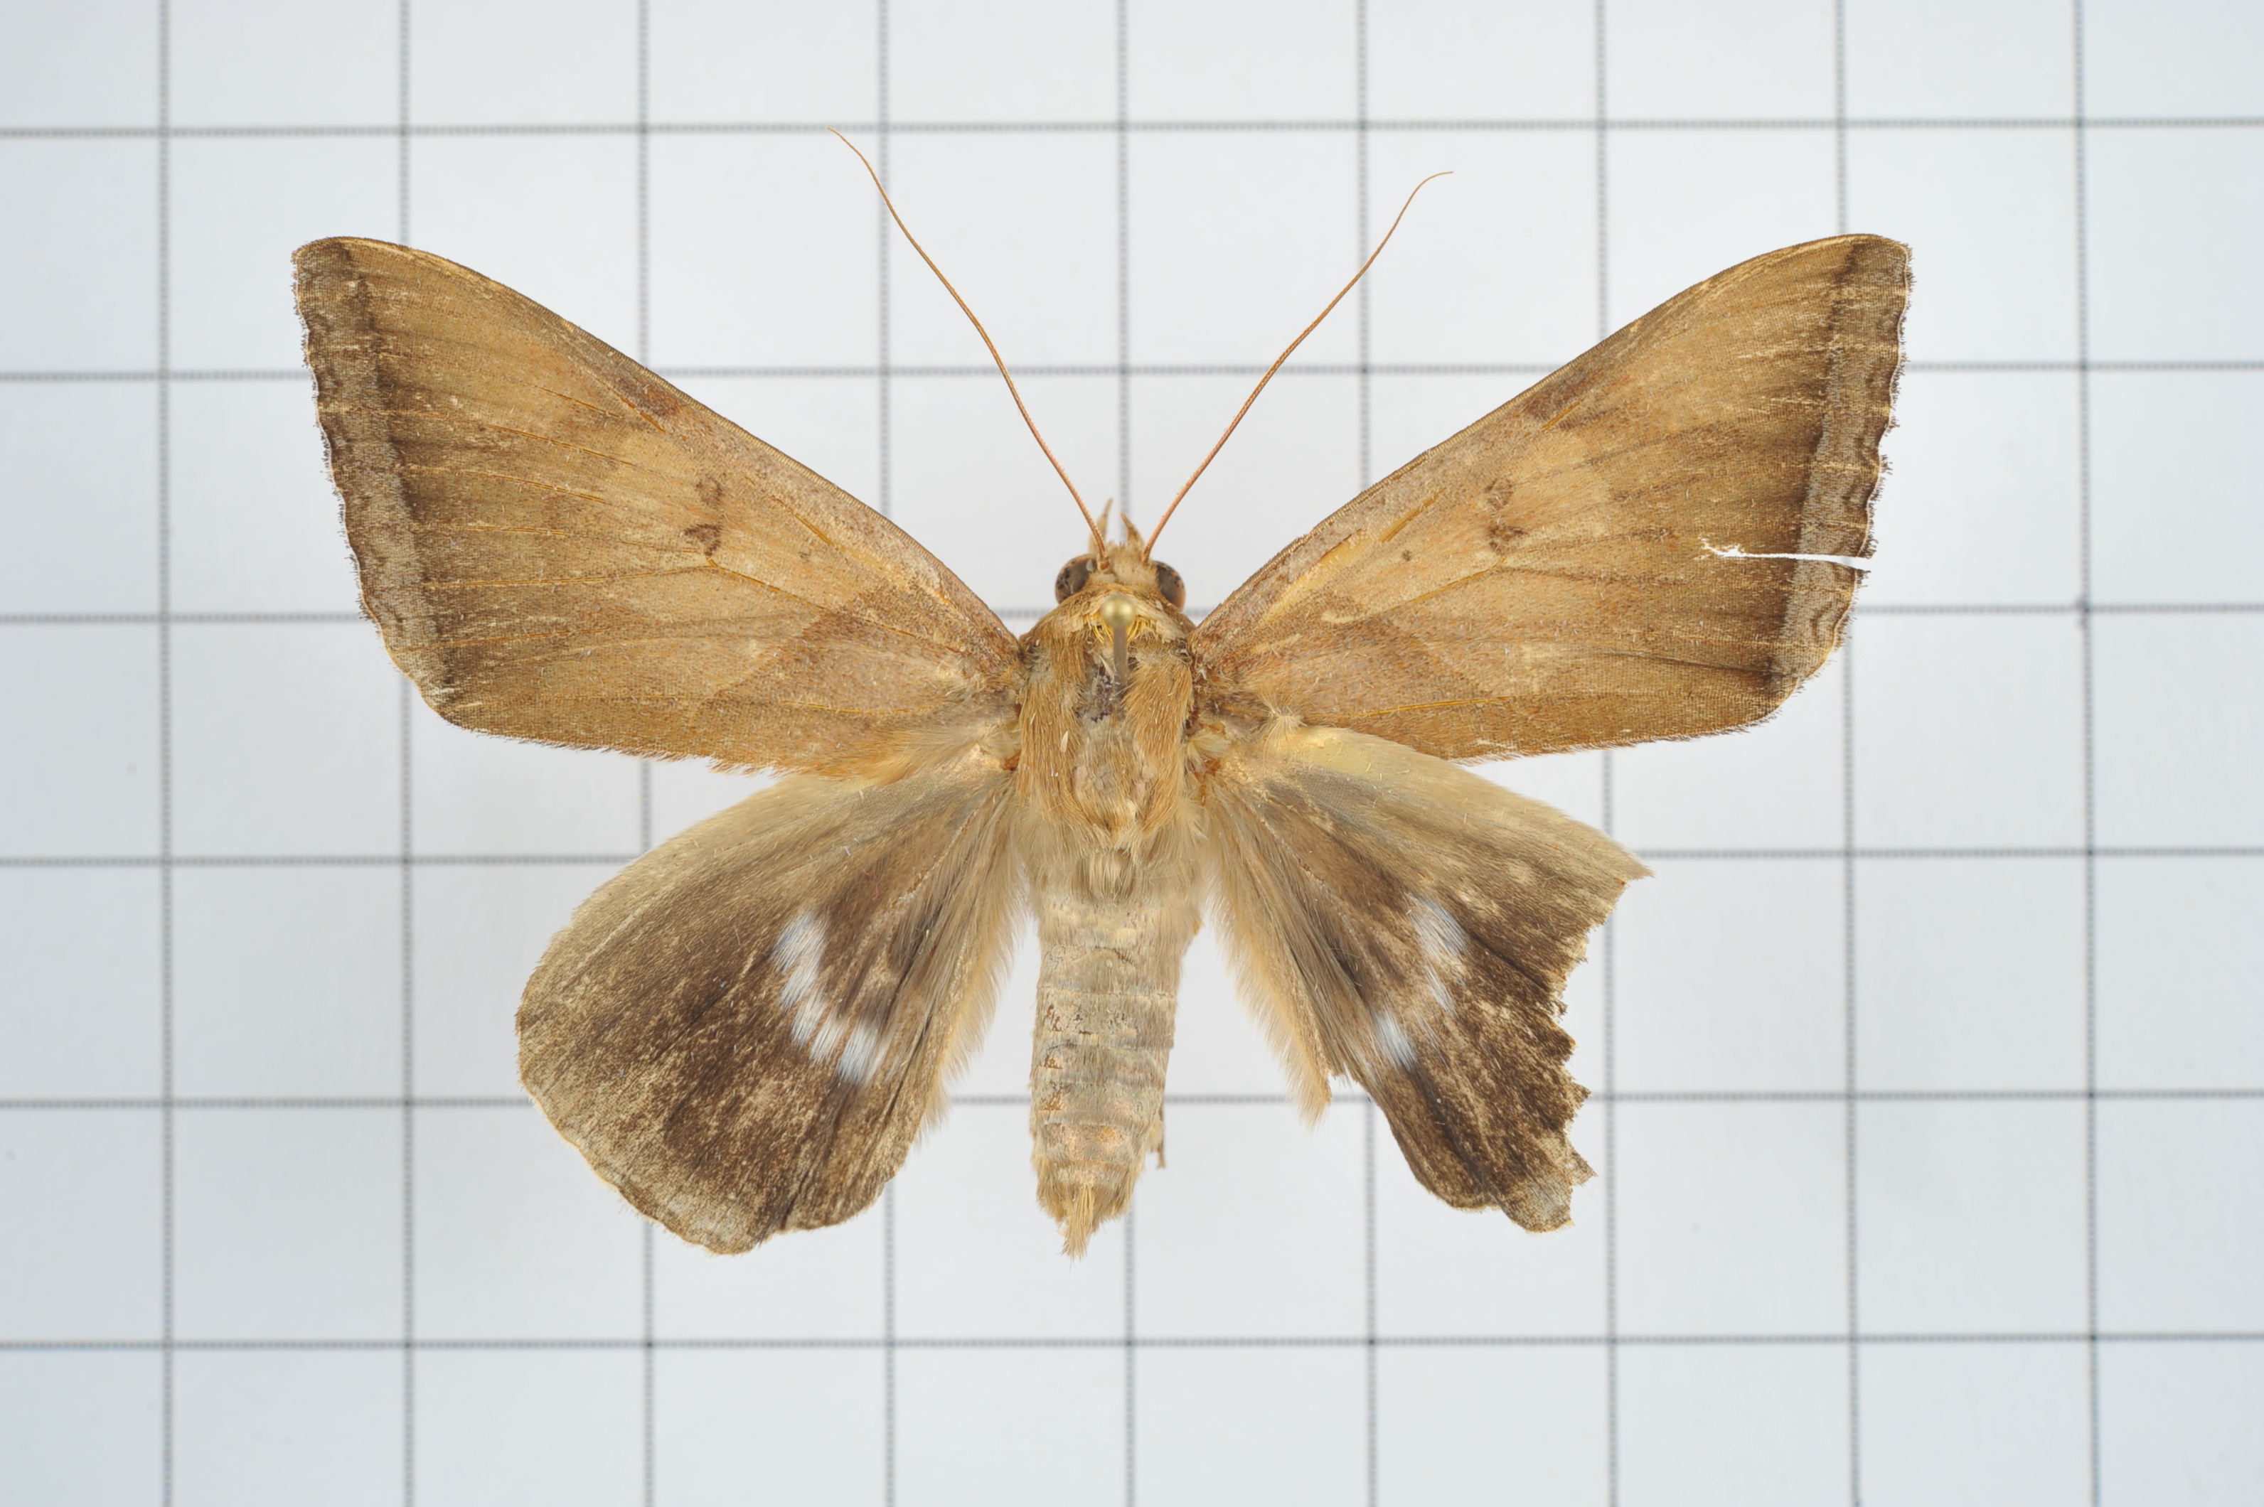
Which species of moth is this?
Artena dotata
